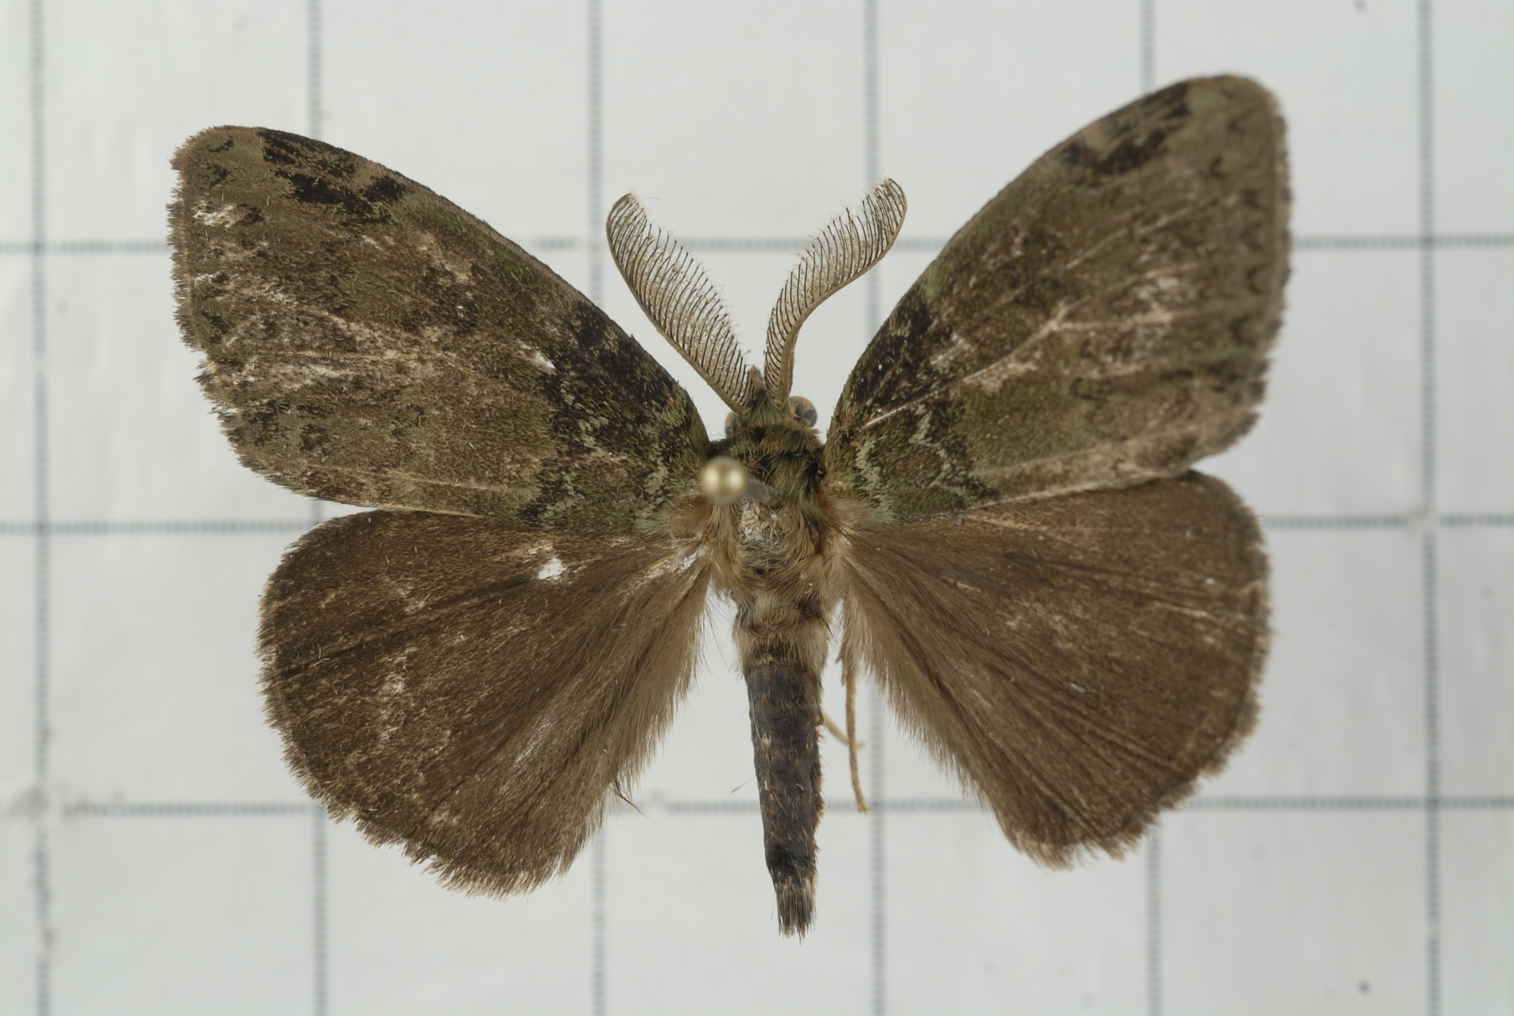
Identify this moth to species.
Ilema olivacea
